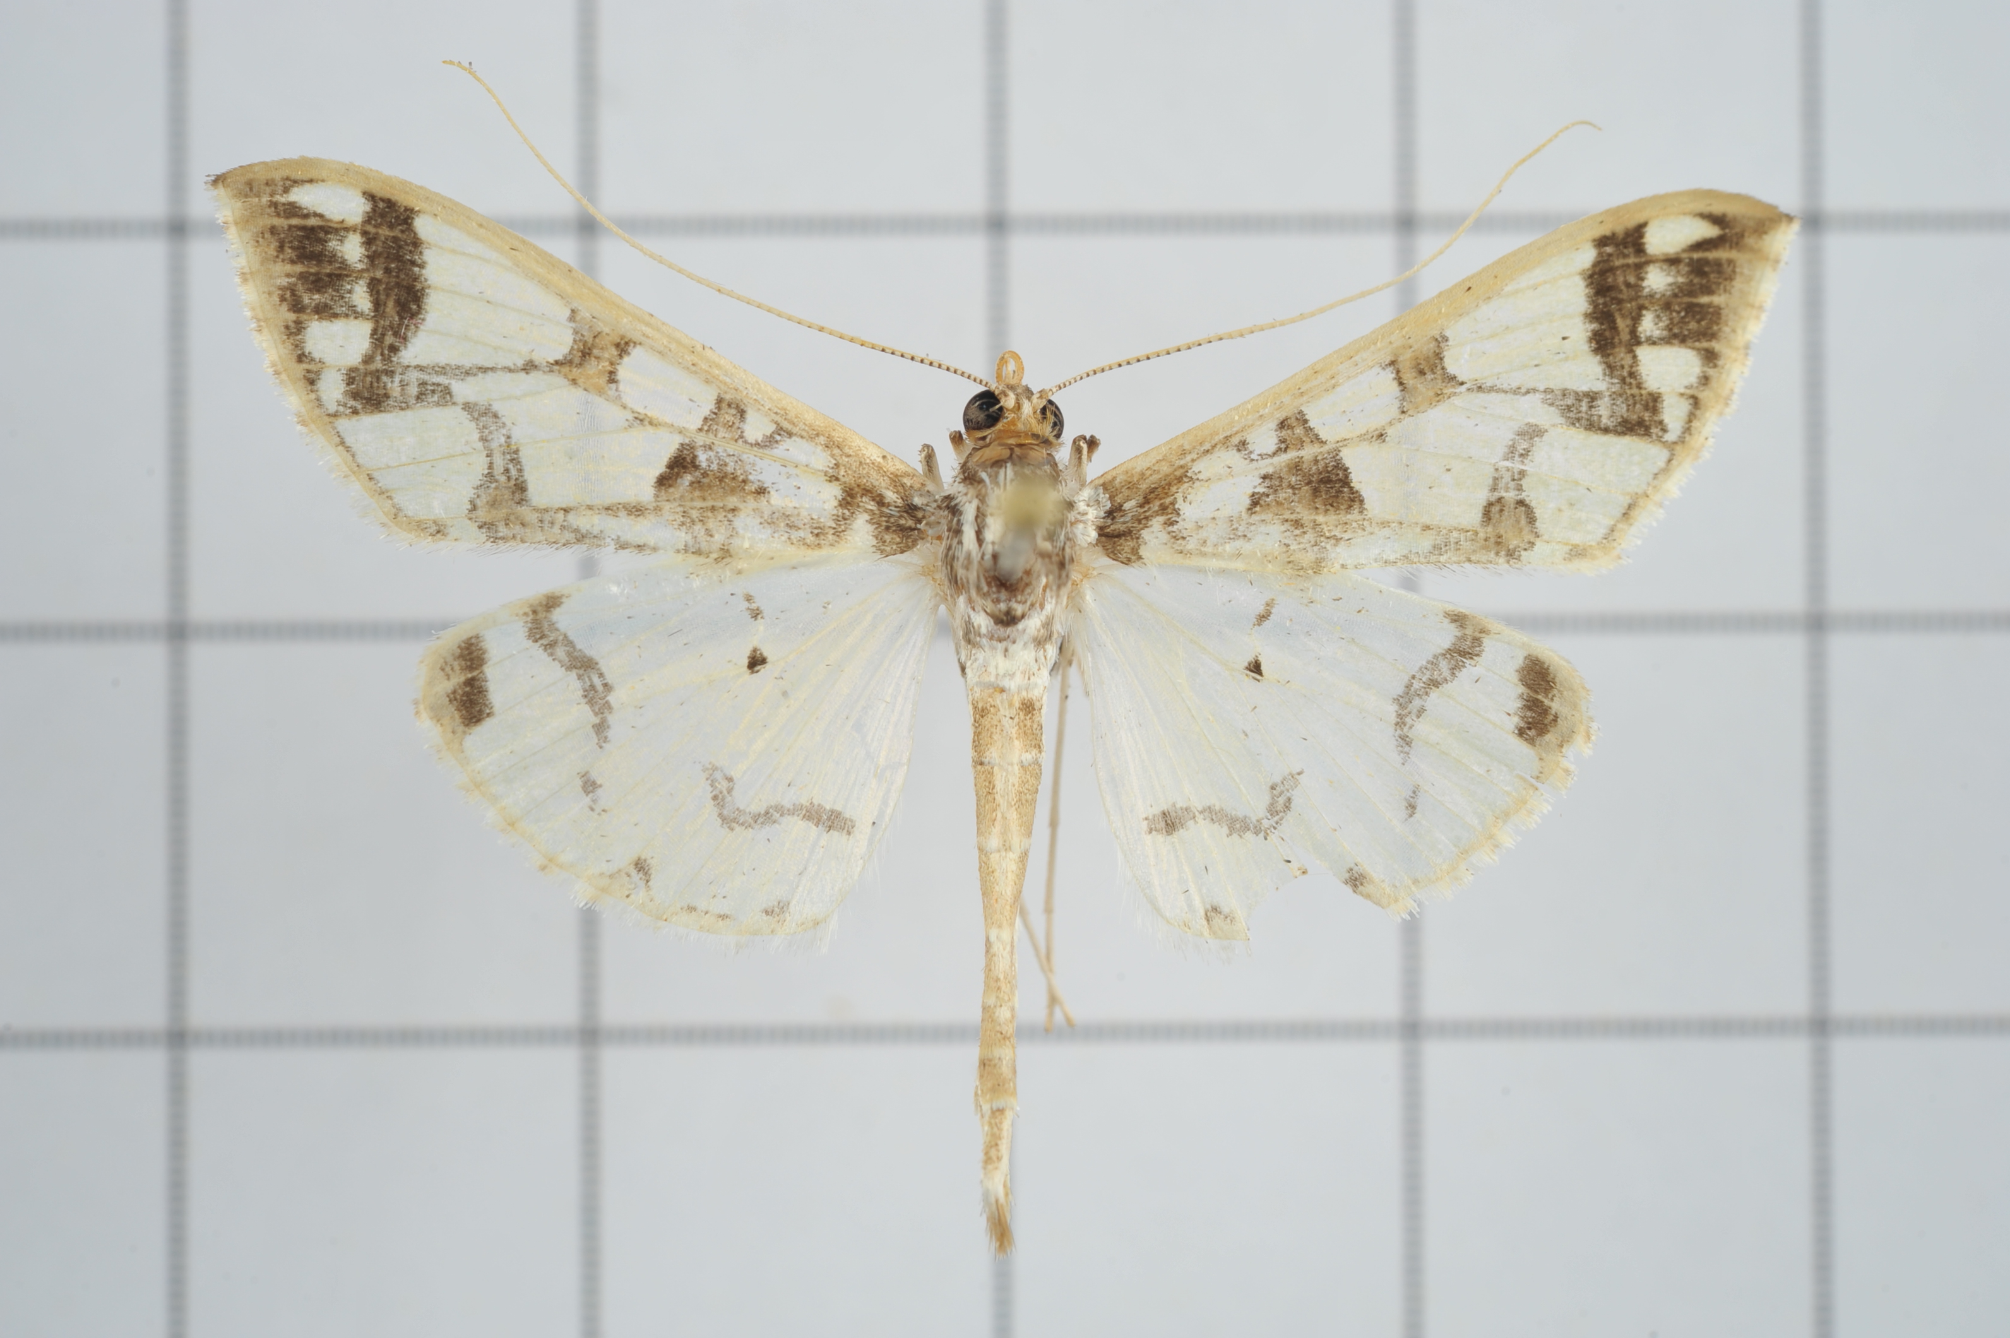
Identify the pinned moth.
Polythlipta maceratalis
